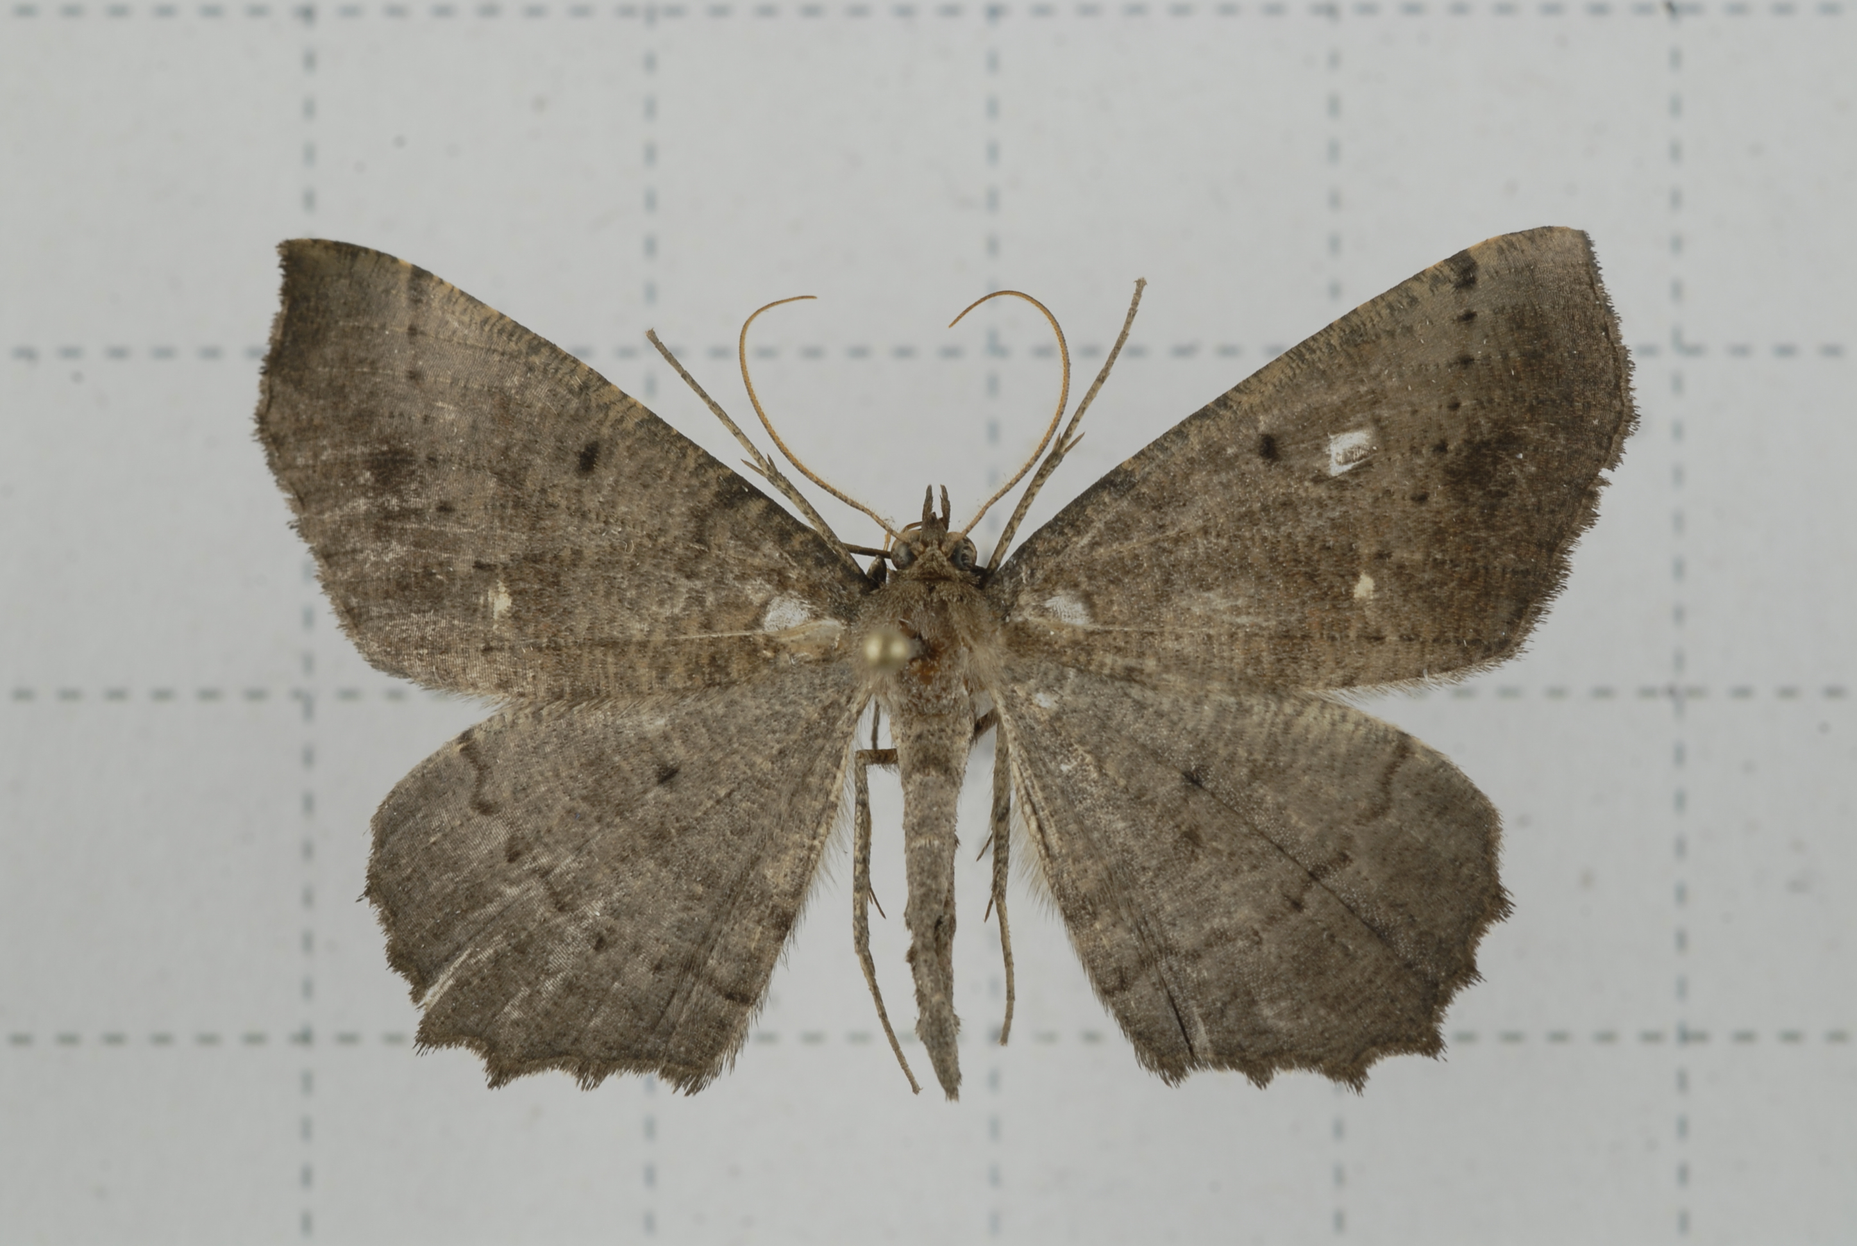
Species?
Xerodes contiguaria
